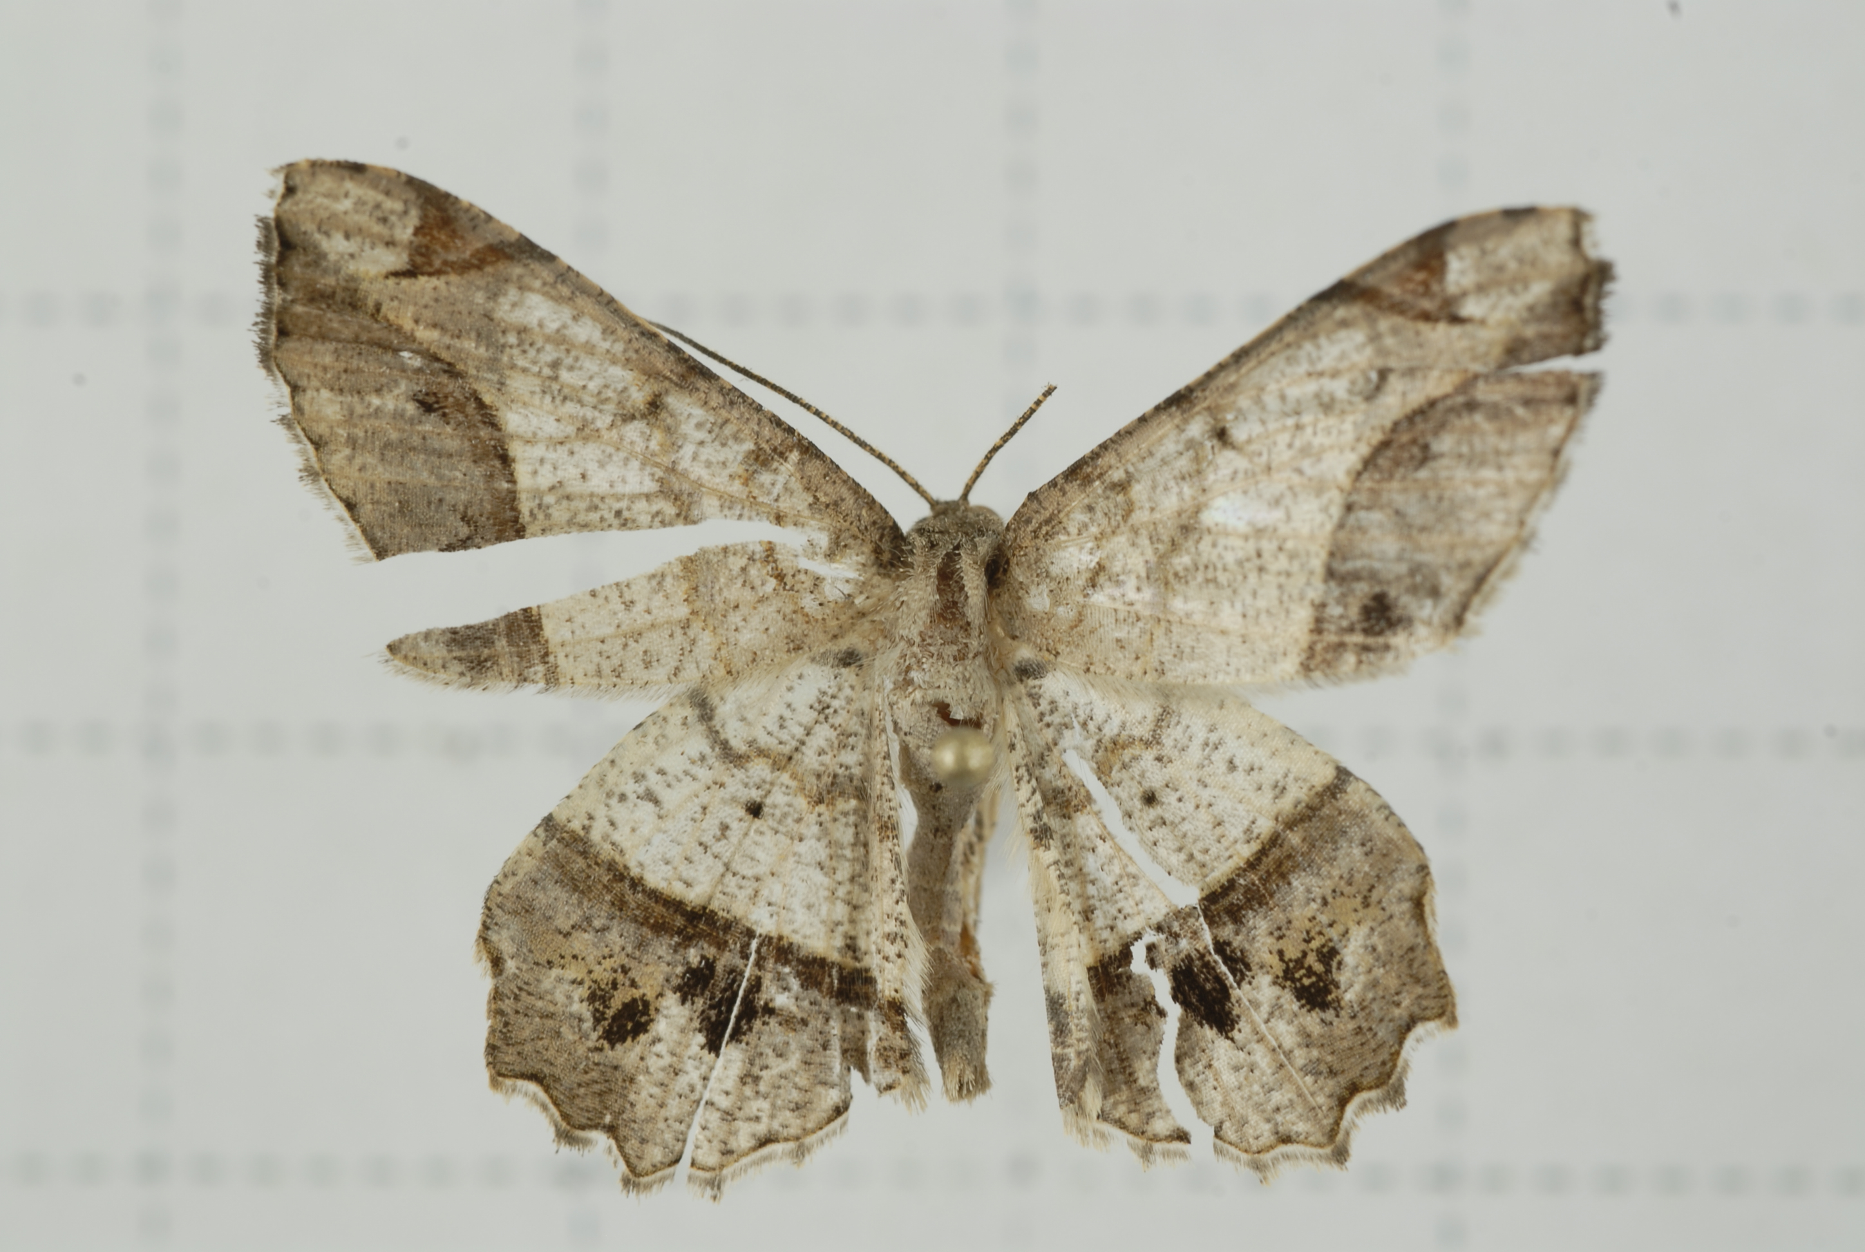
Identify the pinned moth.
Chiasmia intermediaria
